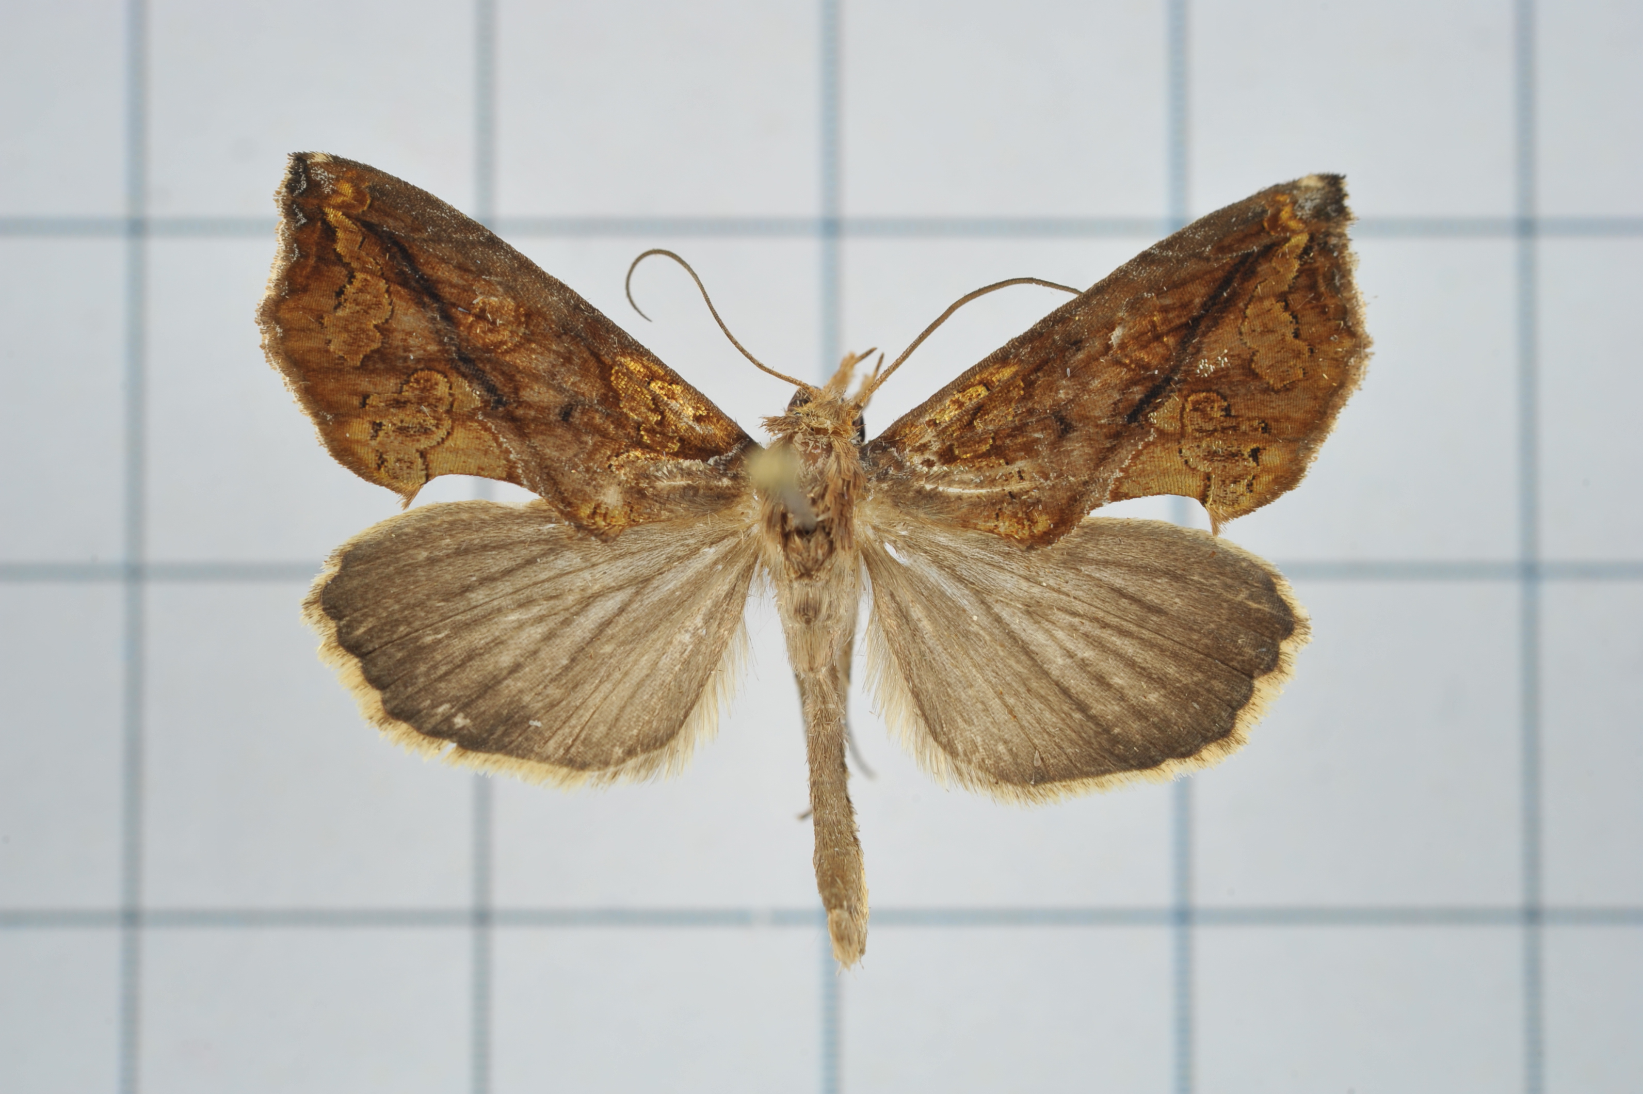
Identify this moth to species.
Plusiodonta coelonota
